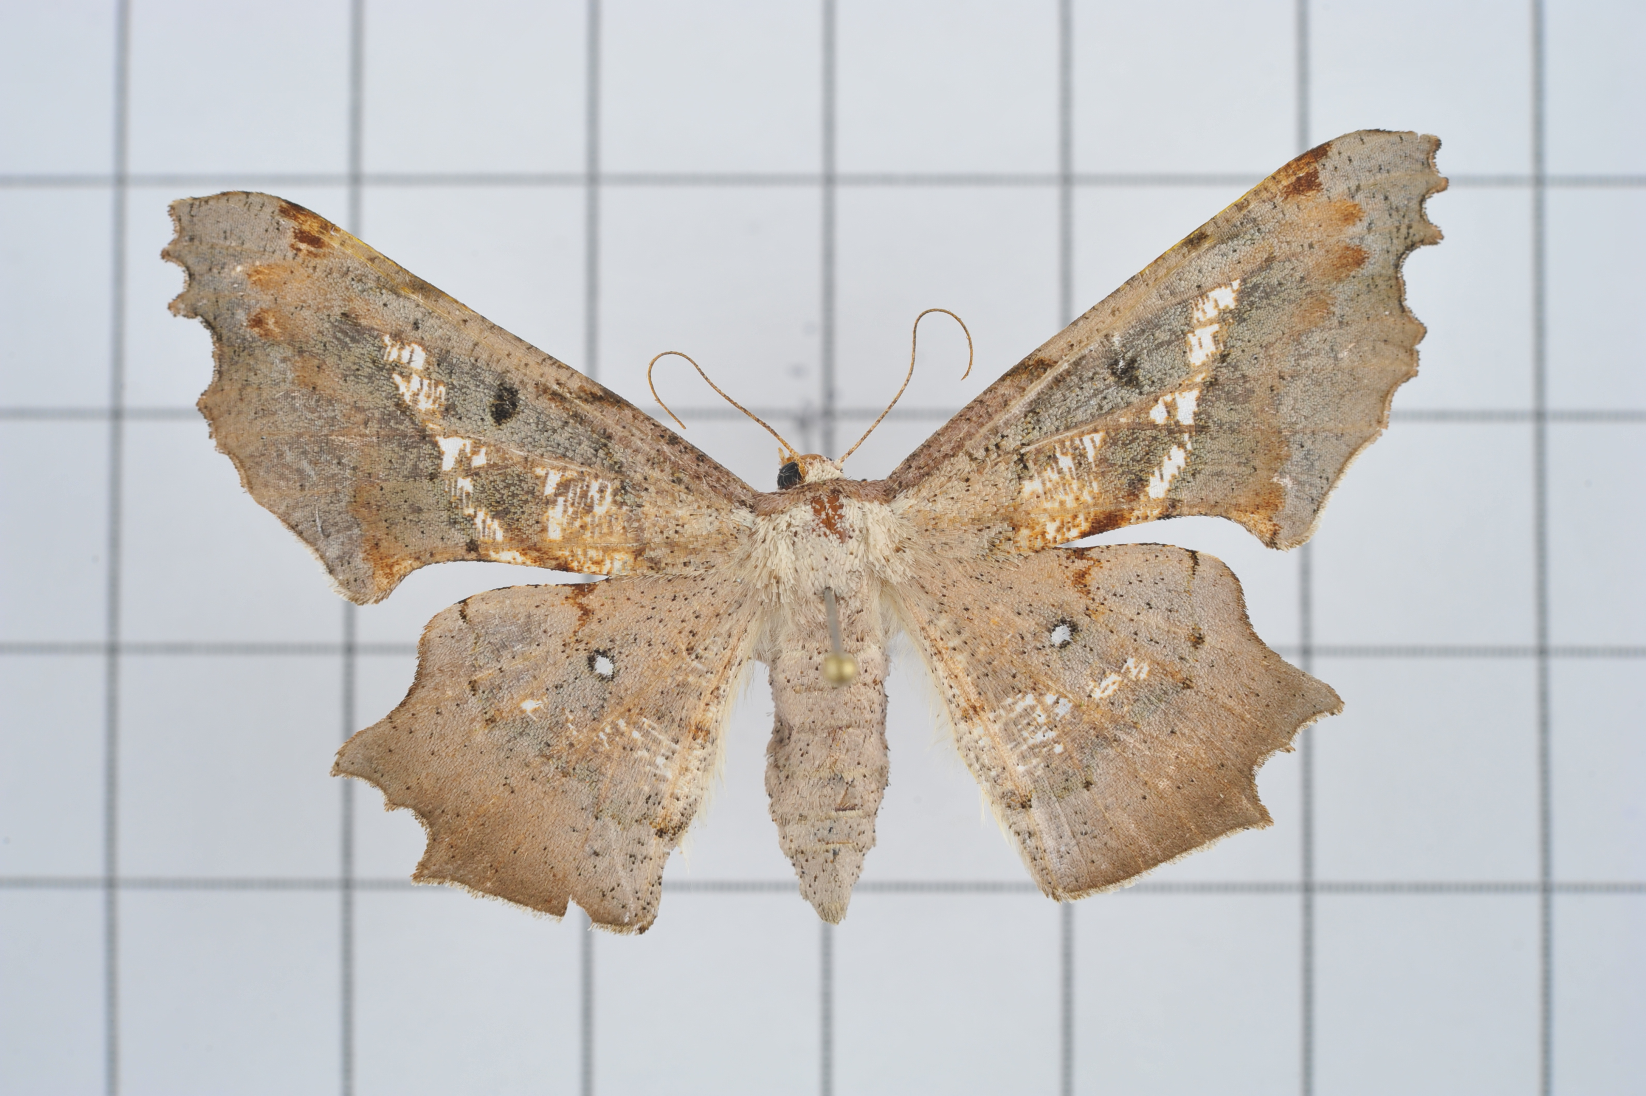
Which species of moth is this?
Gonodontis pallida
